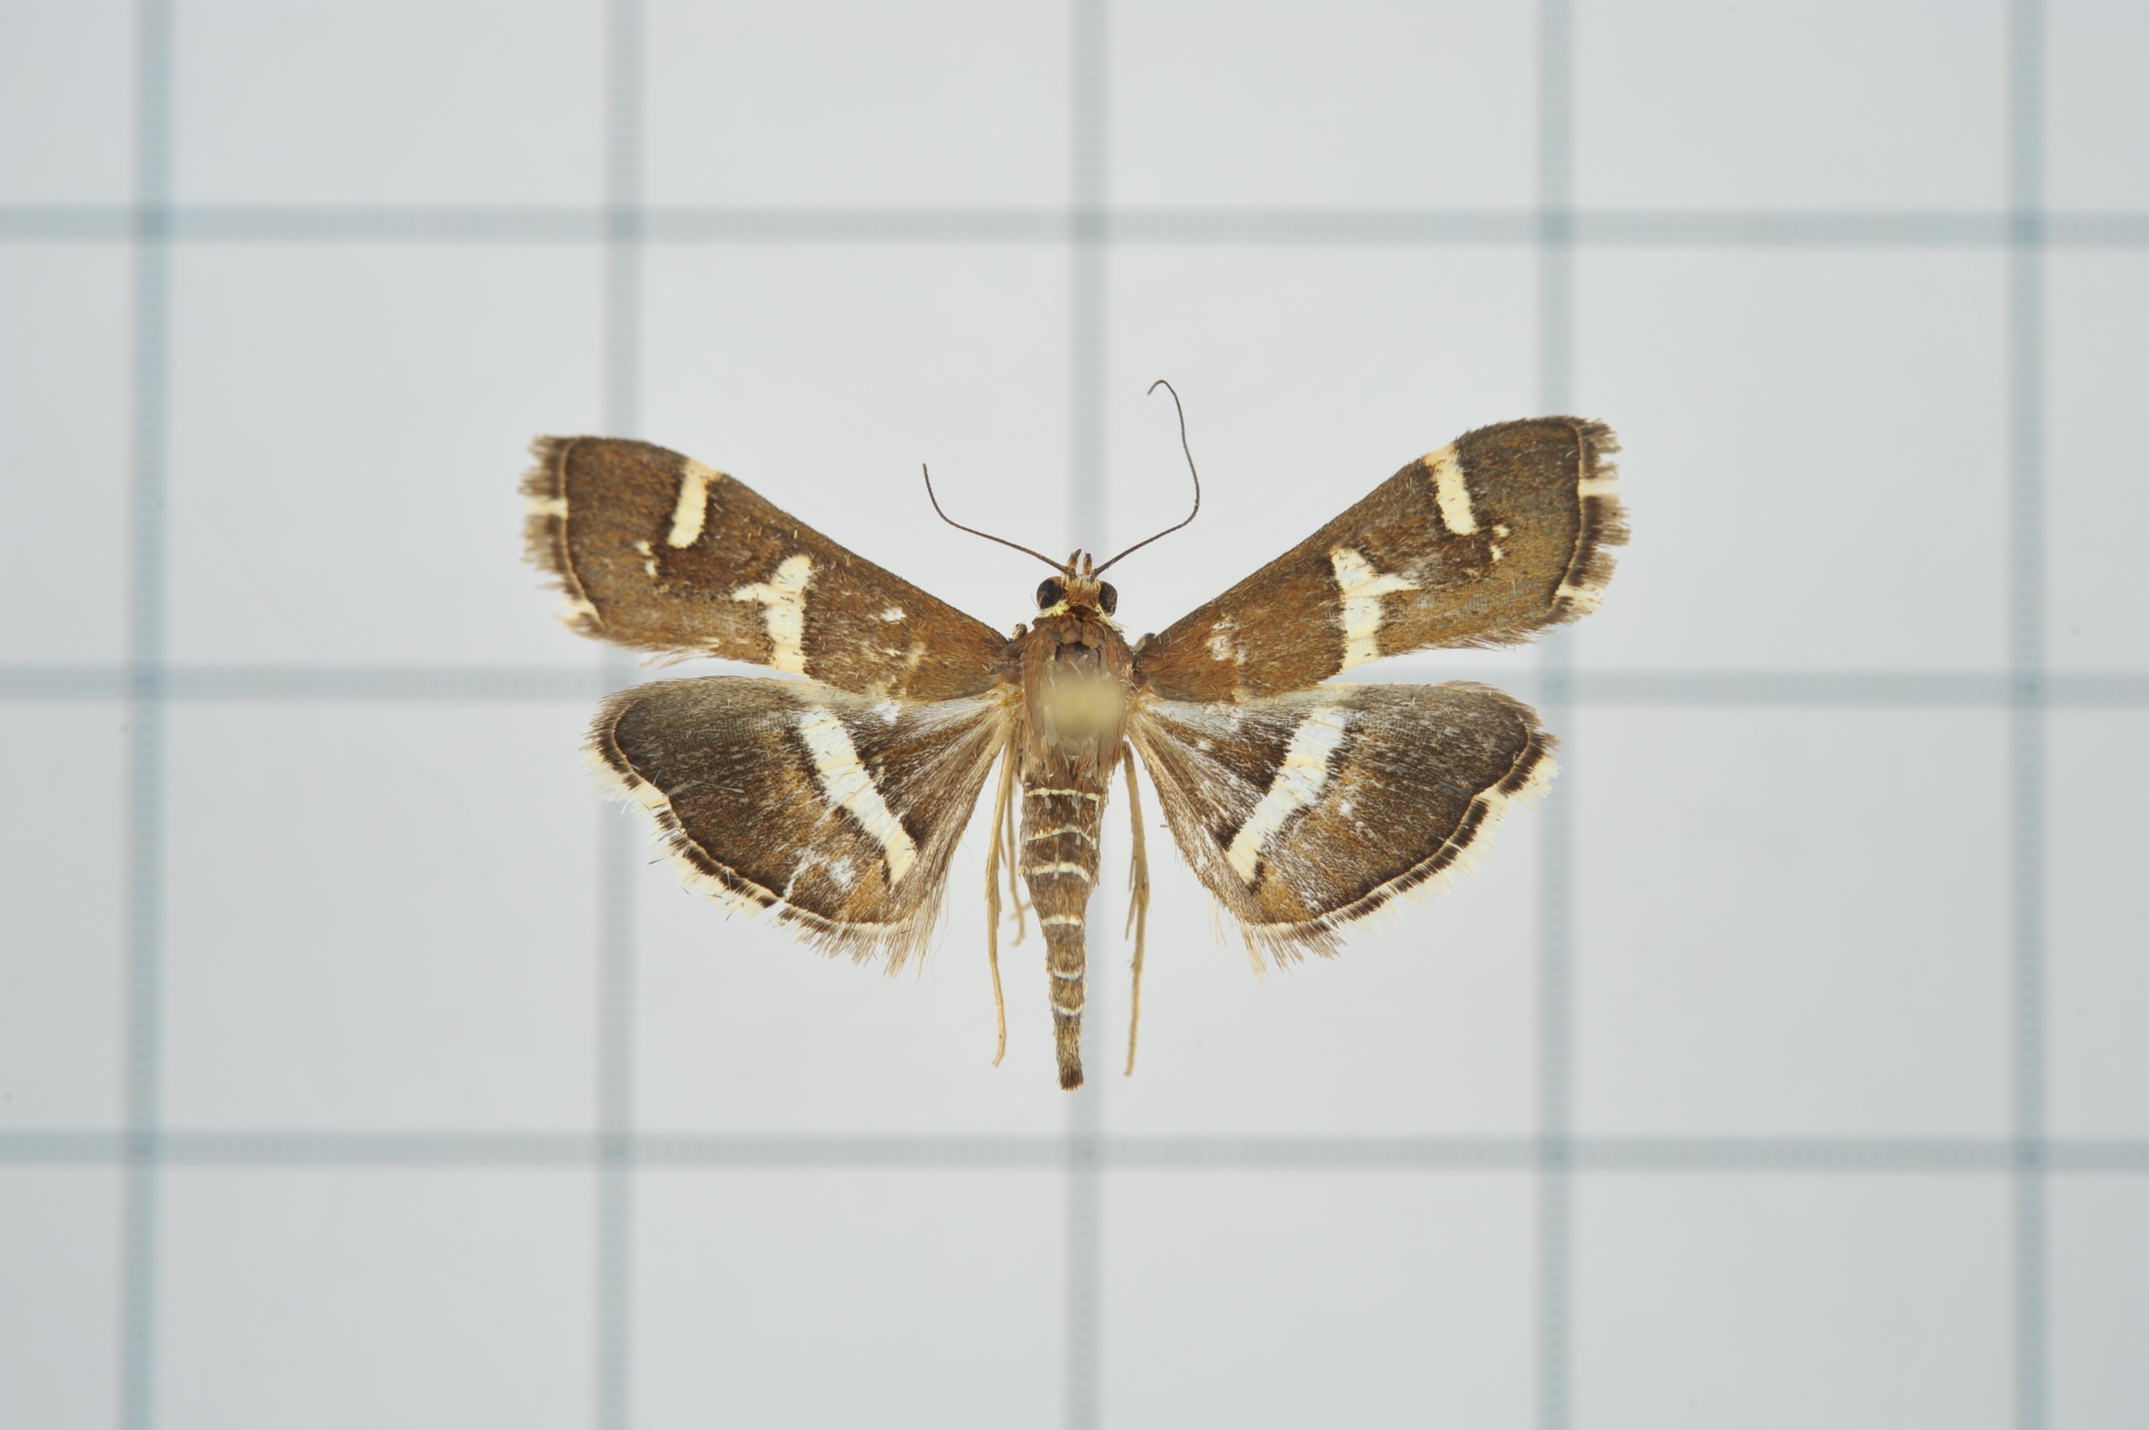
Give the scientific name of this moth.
Spoladea recurvalis
